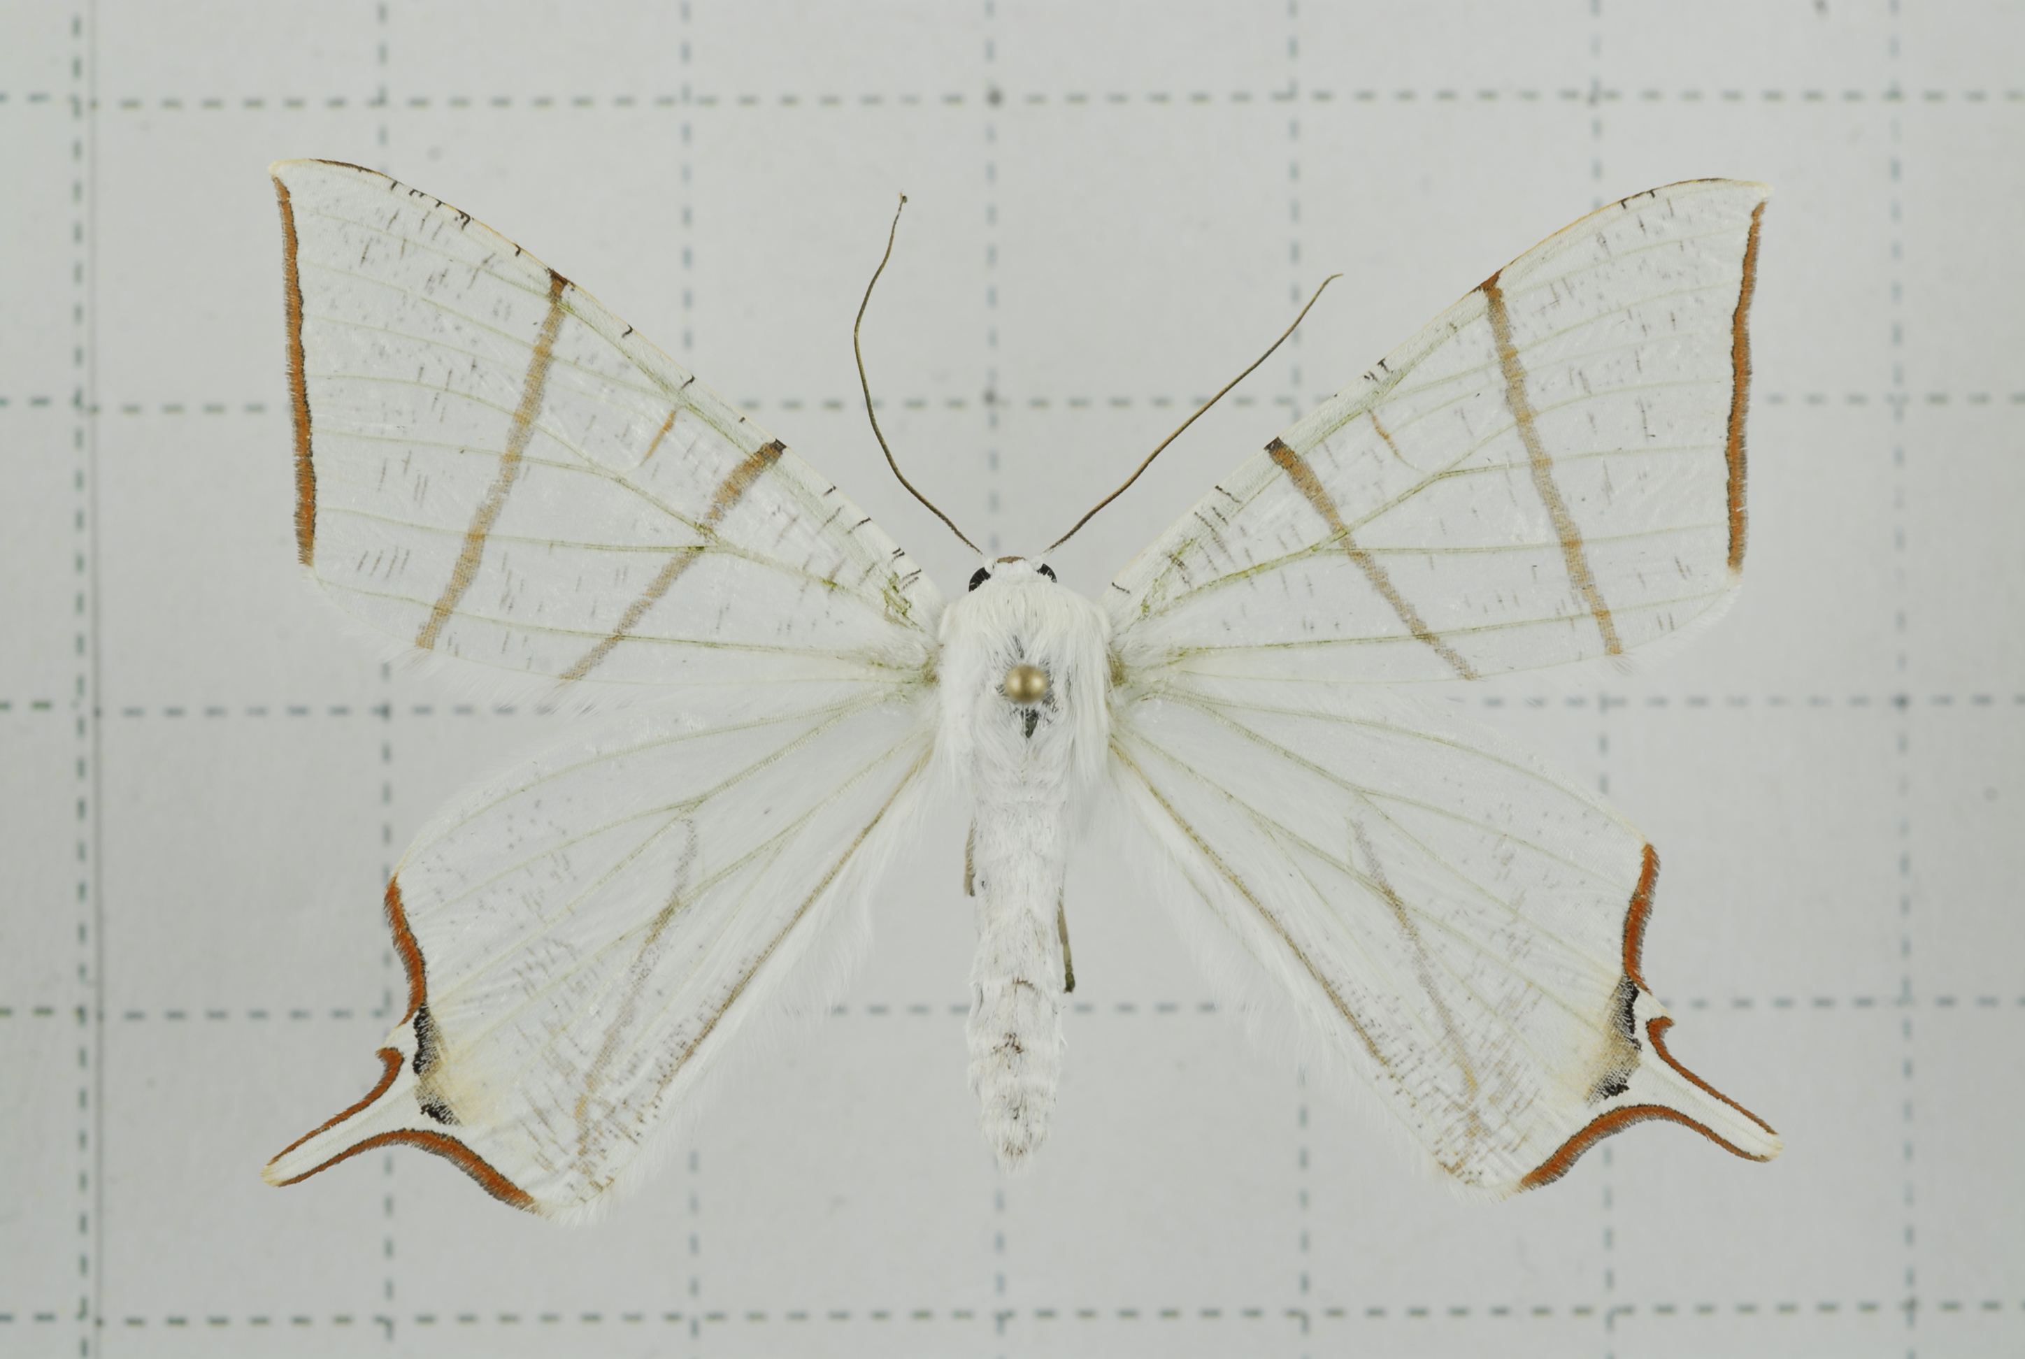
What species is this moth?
Ourapteryx clara formosana
